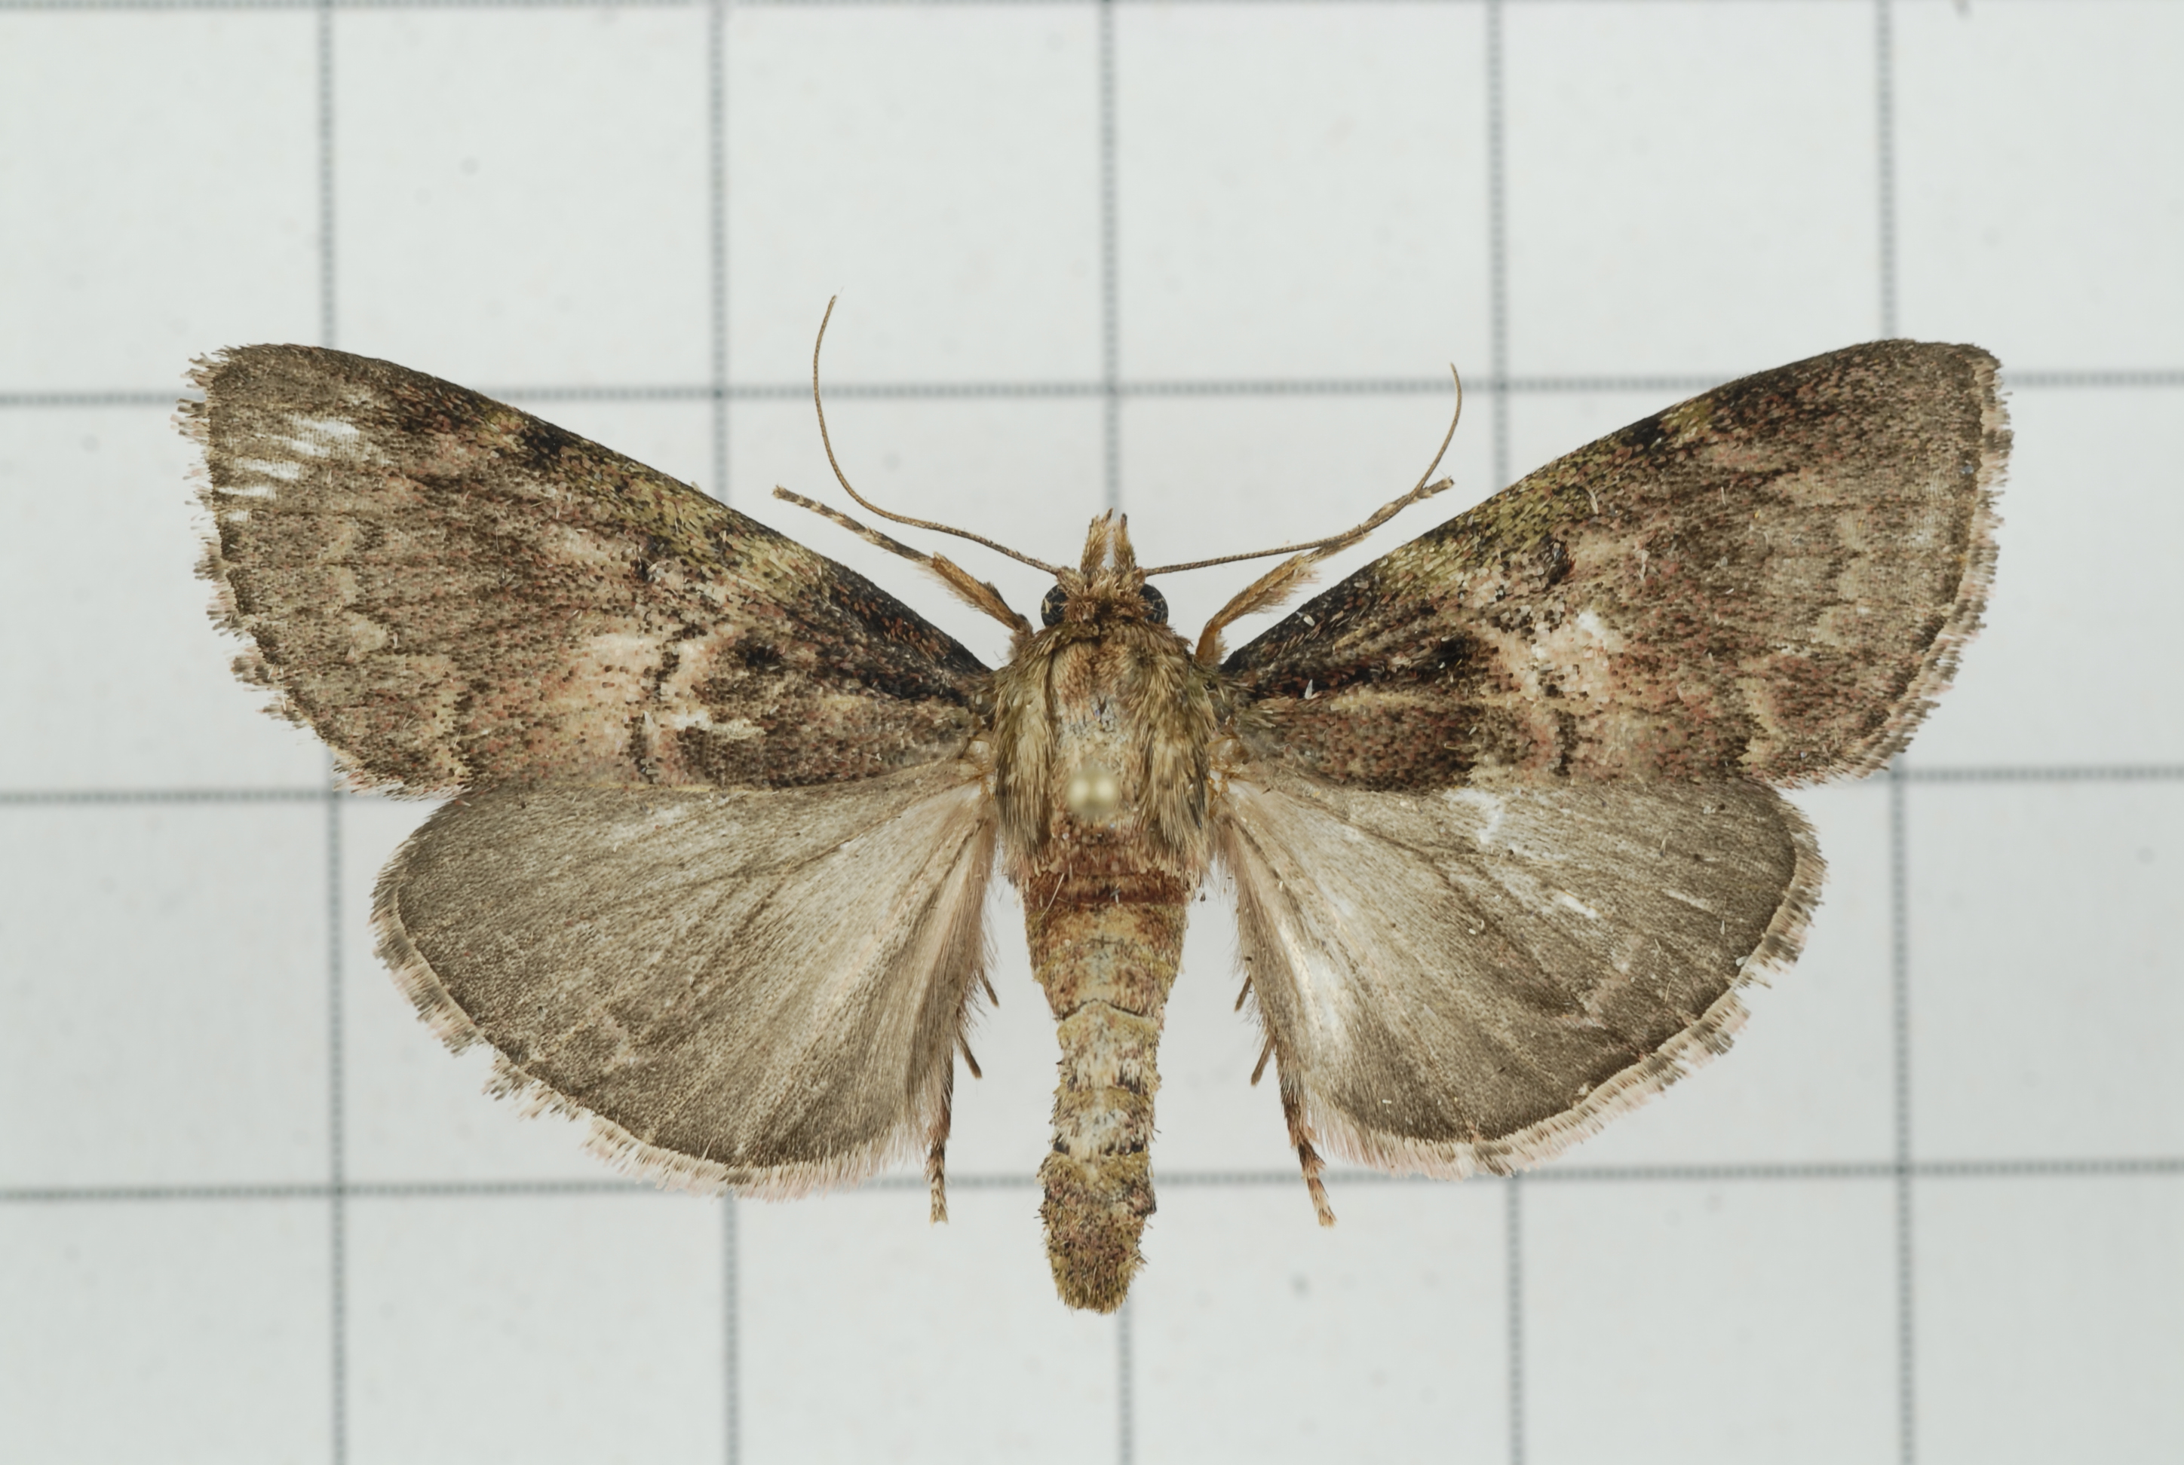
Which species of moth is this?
Locastra muscosalis
